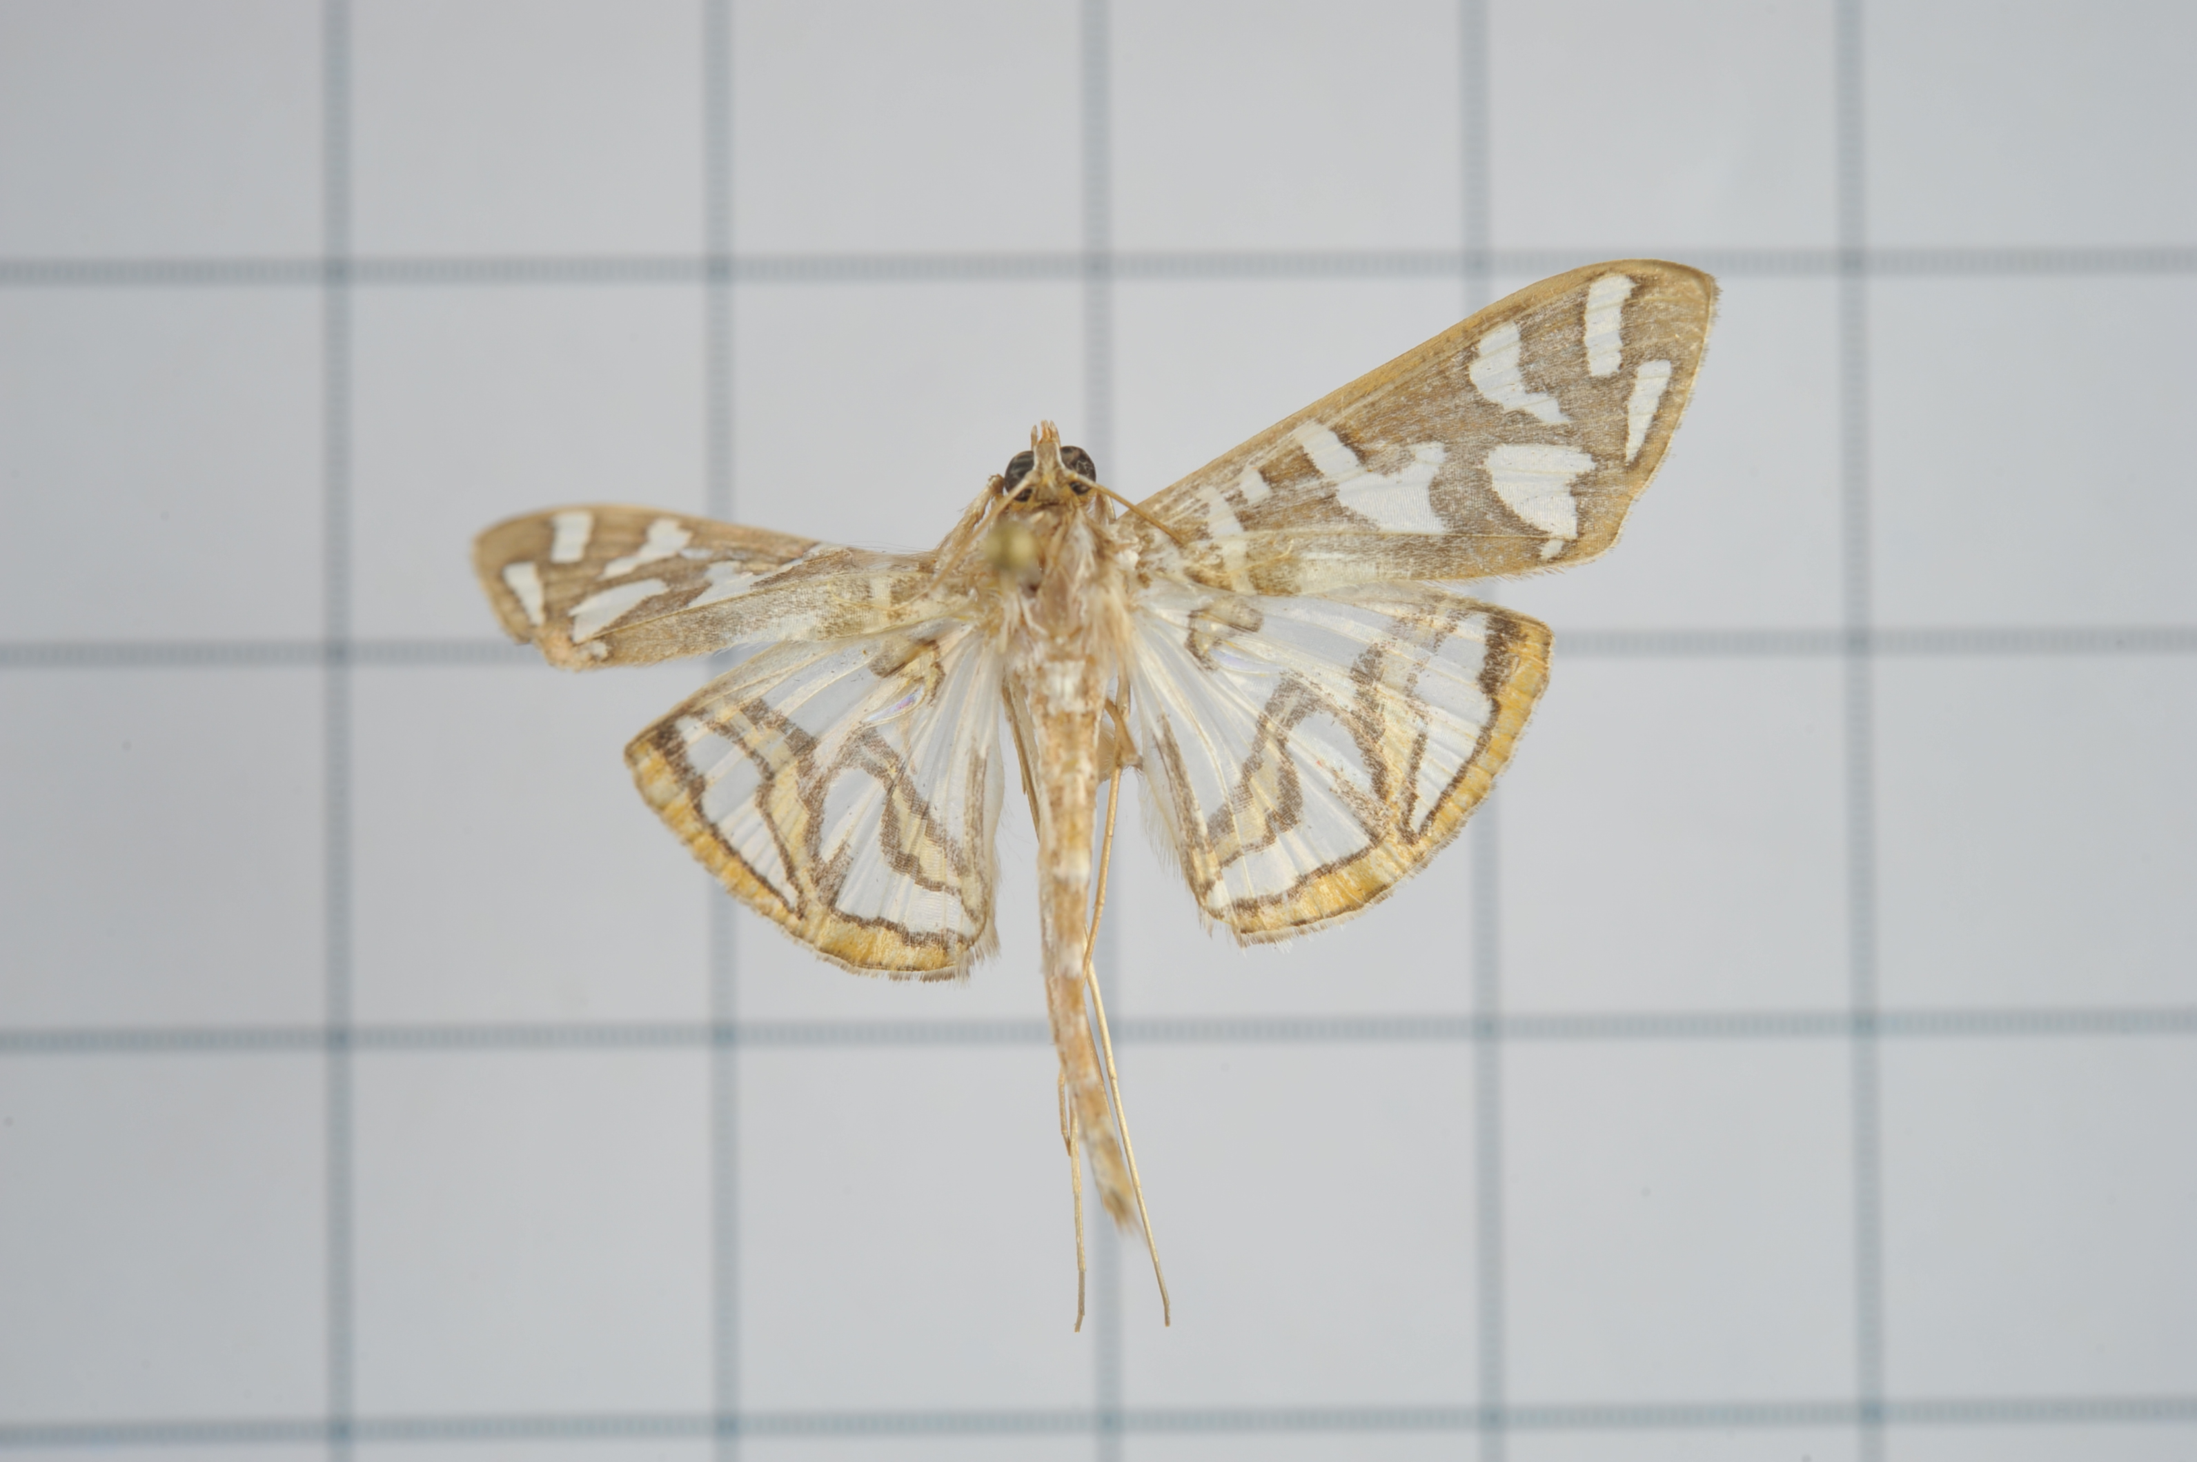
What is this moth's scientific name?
Nausinoe perspectata
